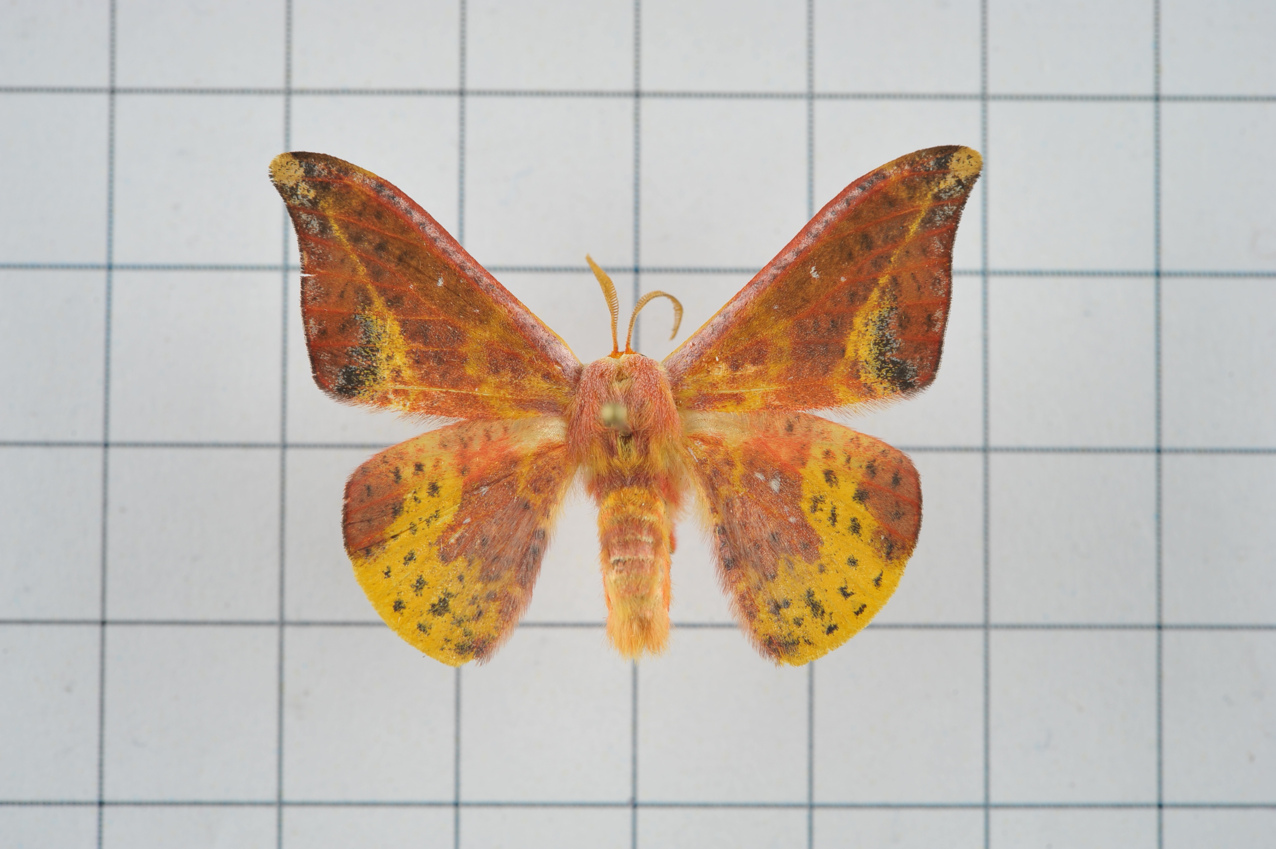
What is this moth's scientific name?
Oreta fuscopurpurea
